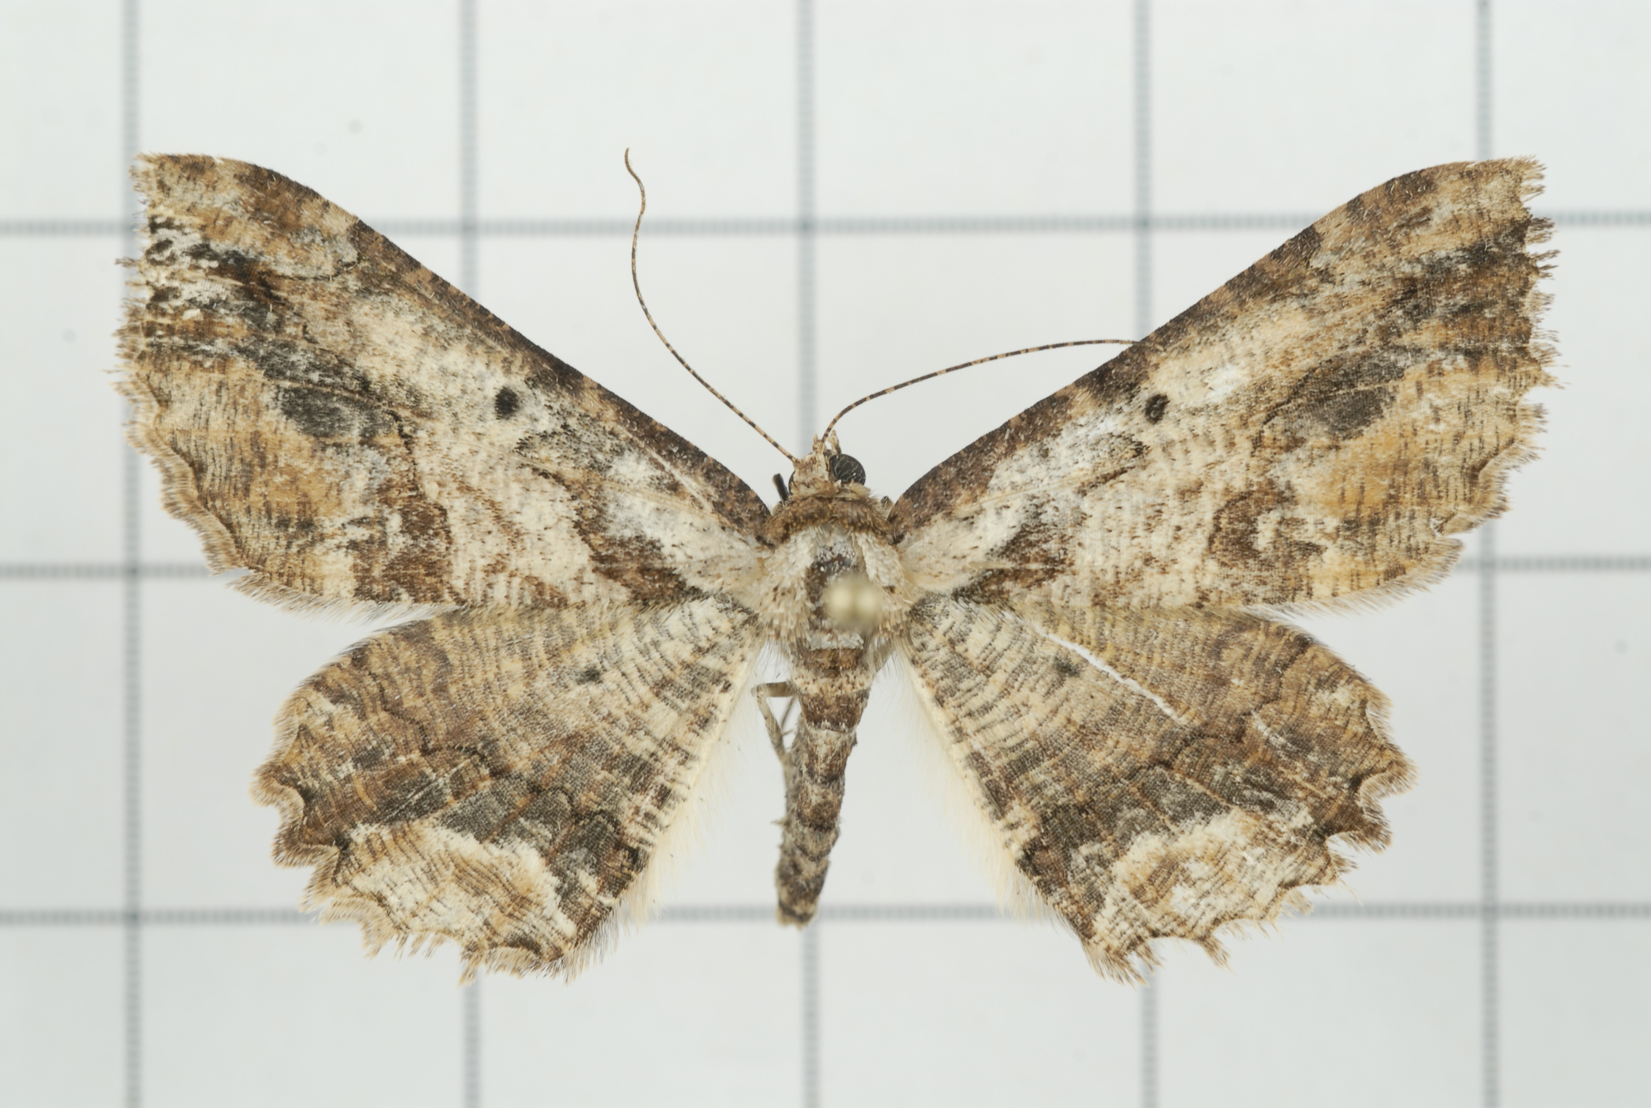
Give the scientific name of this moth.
Menophra mitsundoi
